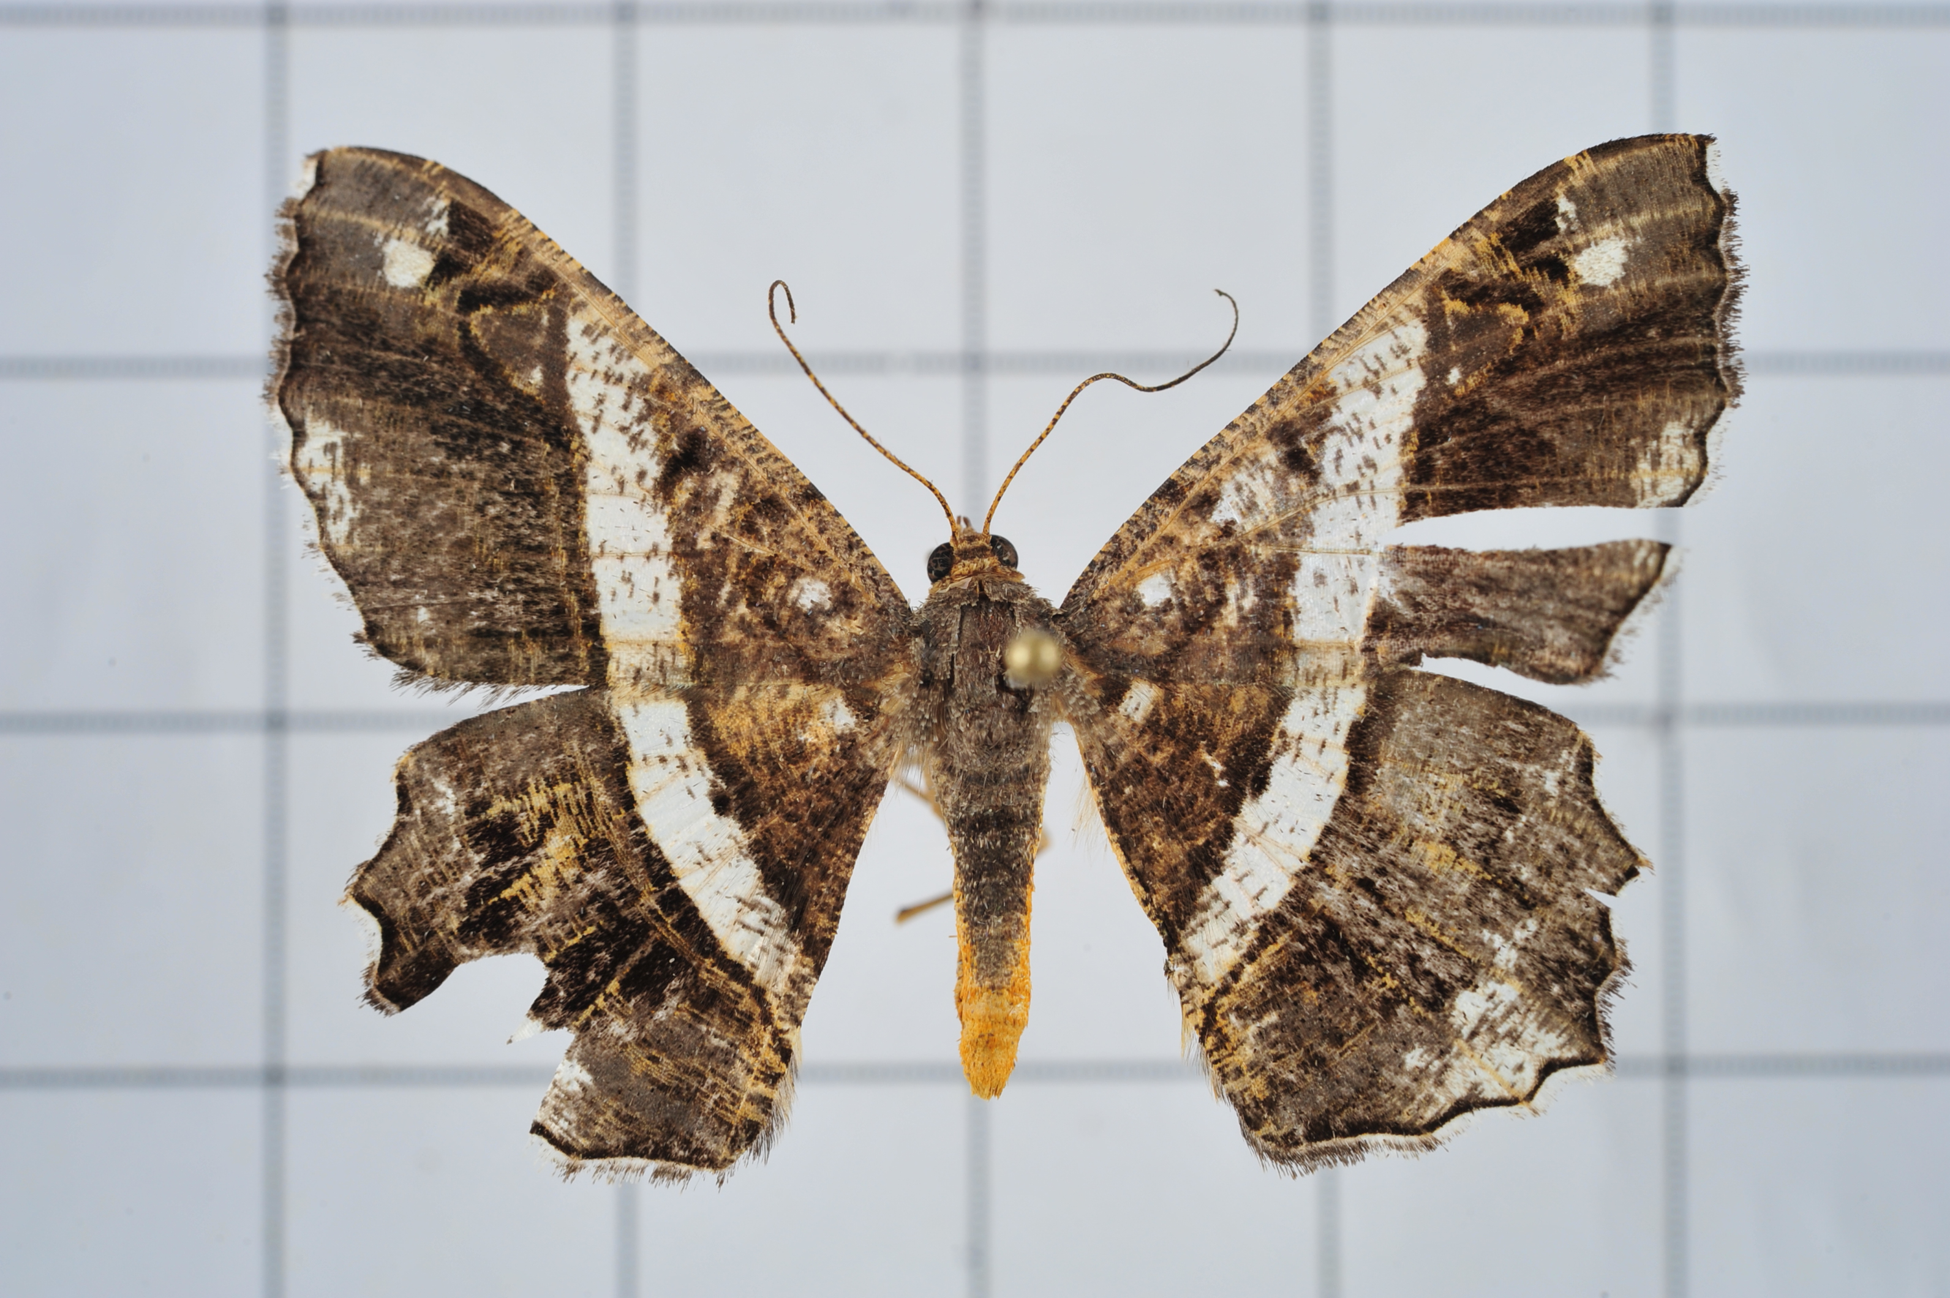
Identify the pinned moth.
Chiasmia eleonora eleonora
